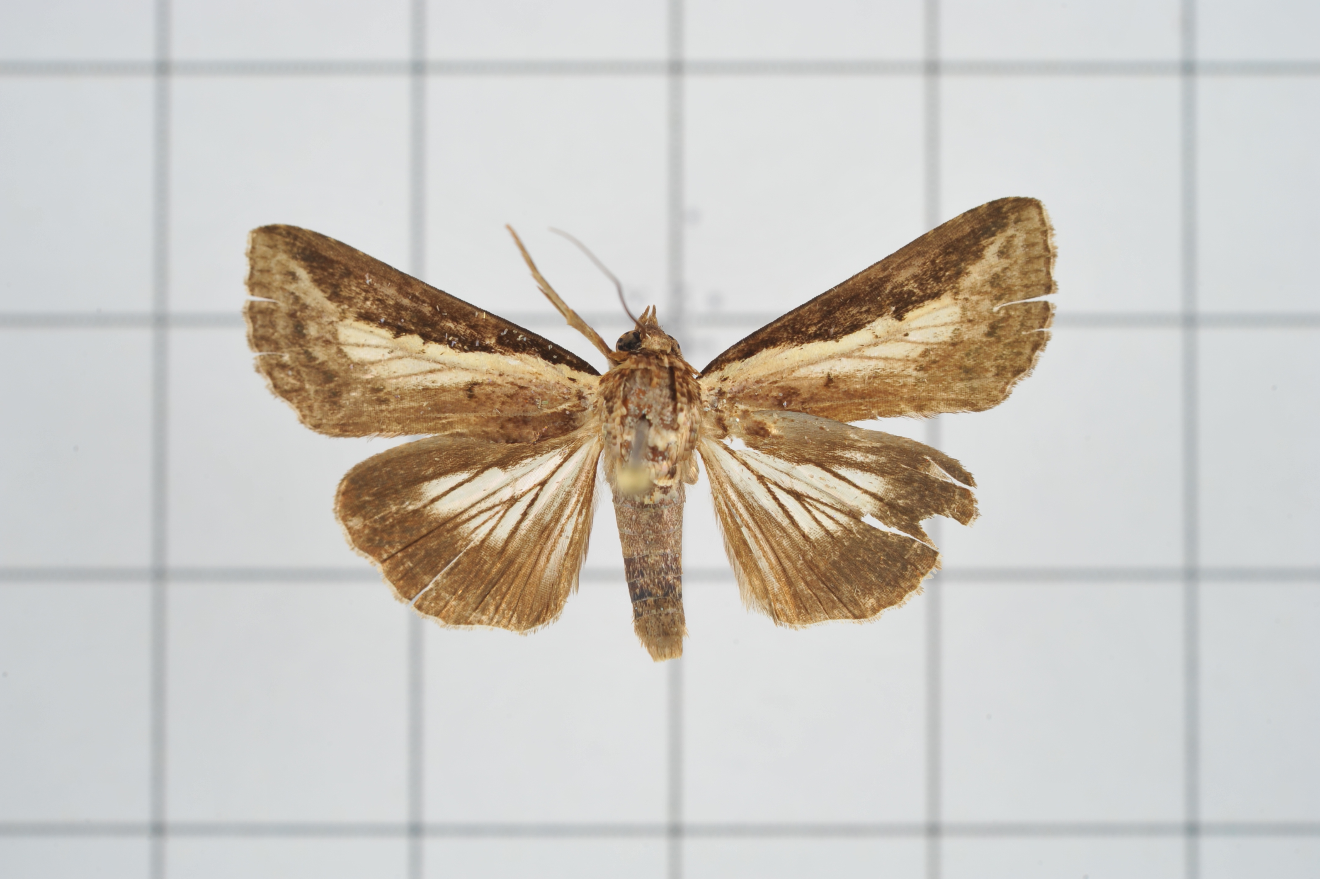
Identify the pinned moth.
Lophoptera trigonoprocessa
